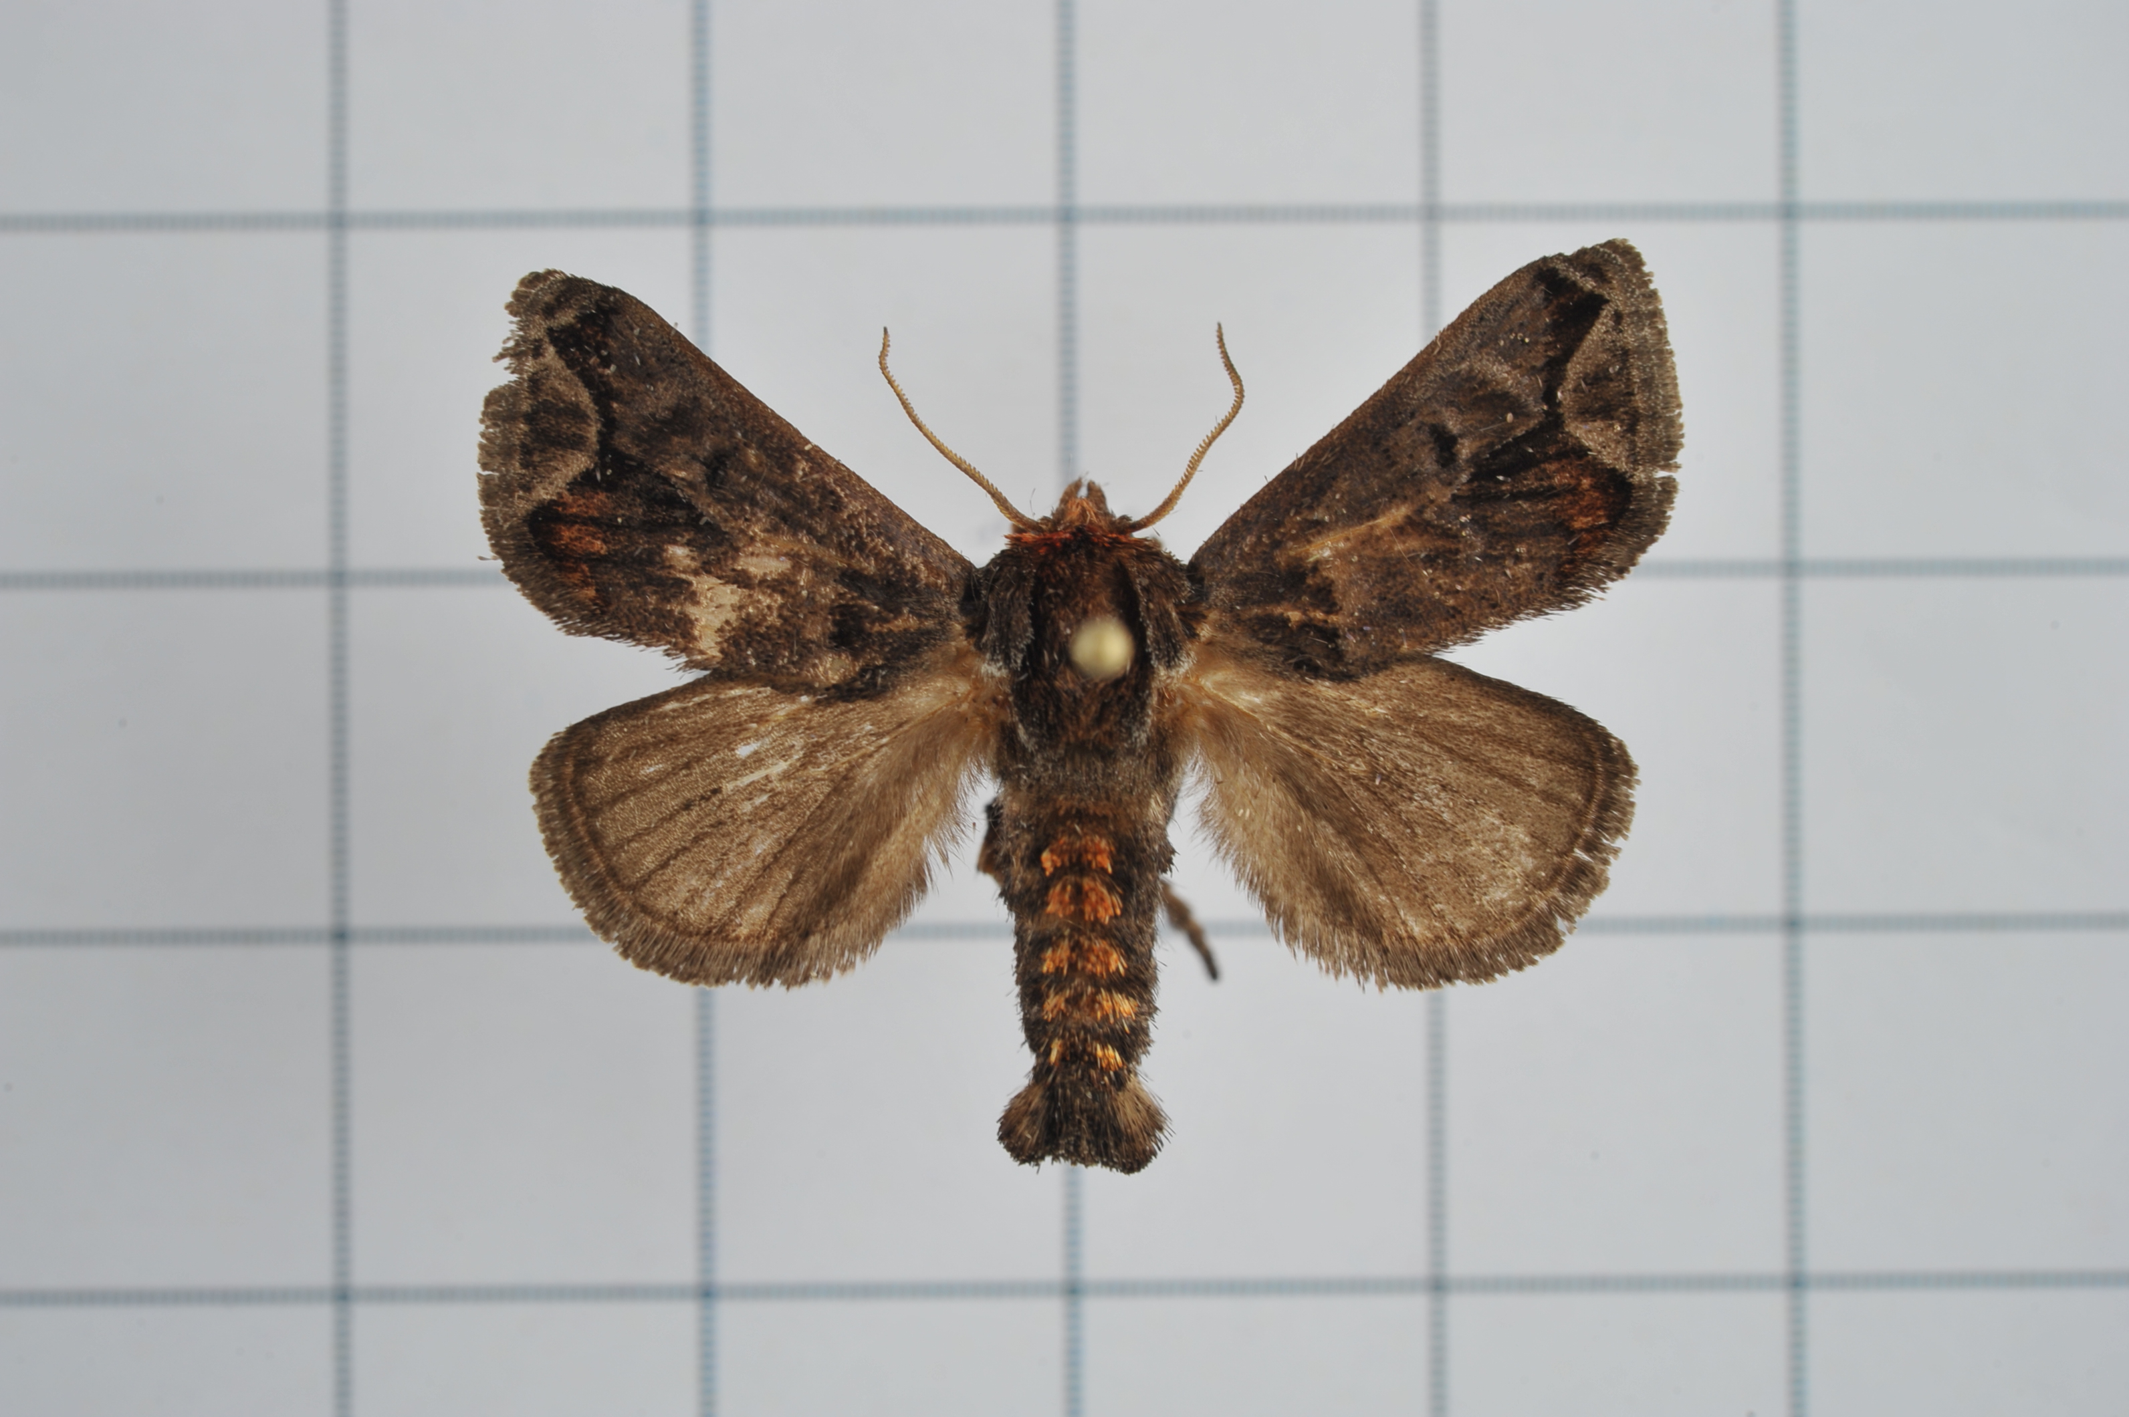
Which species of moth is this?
Phlossa conjuncta
